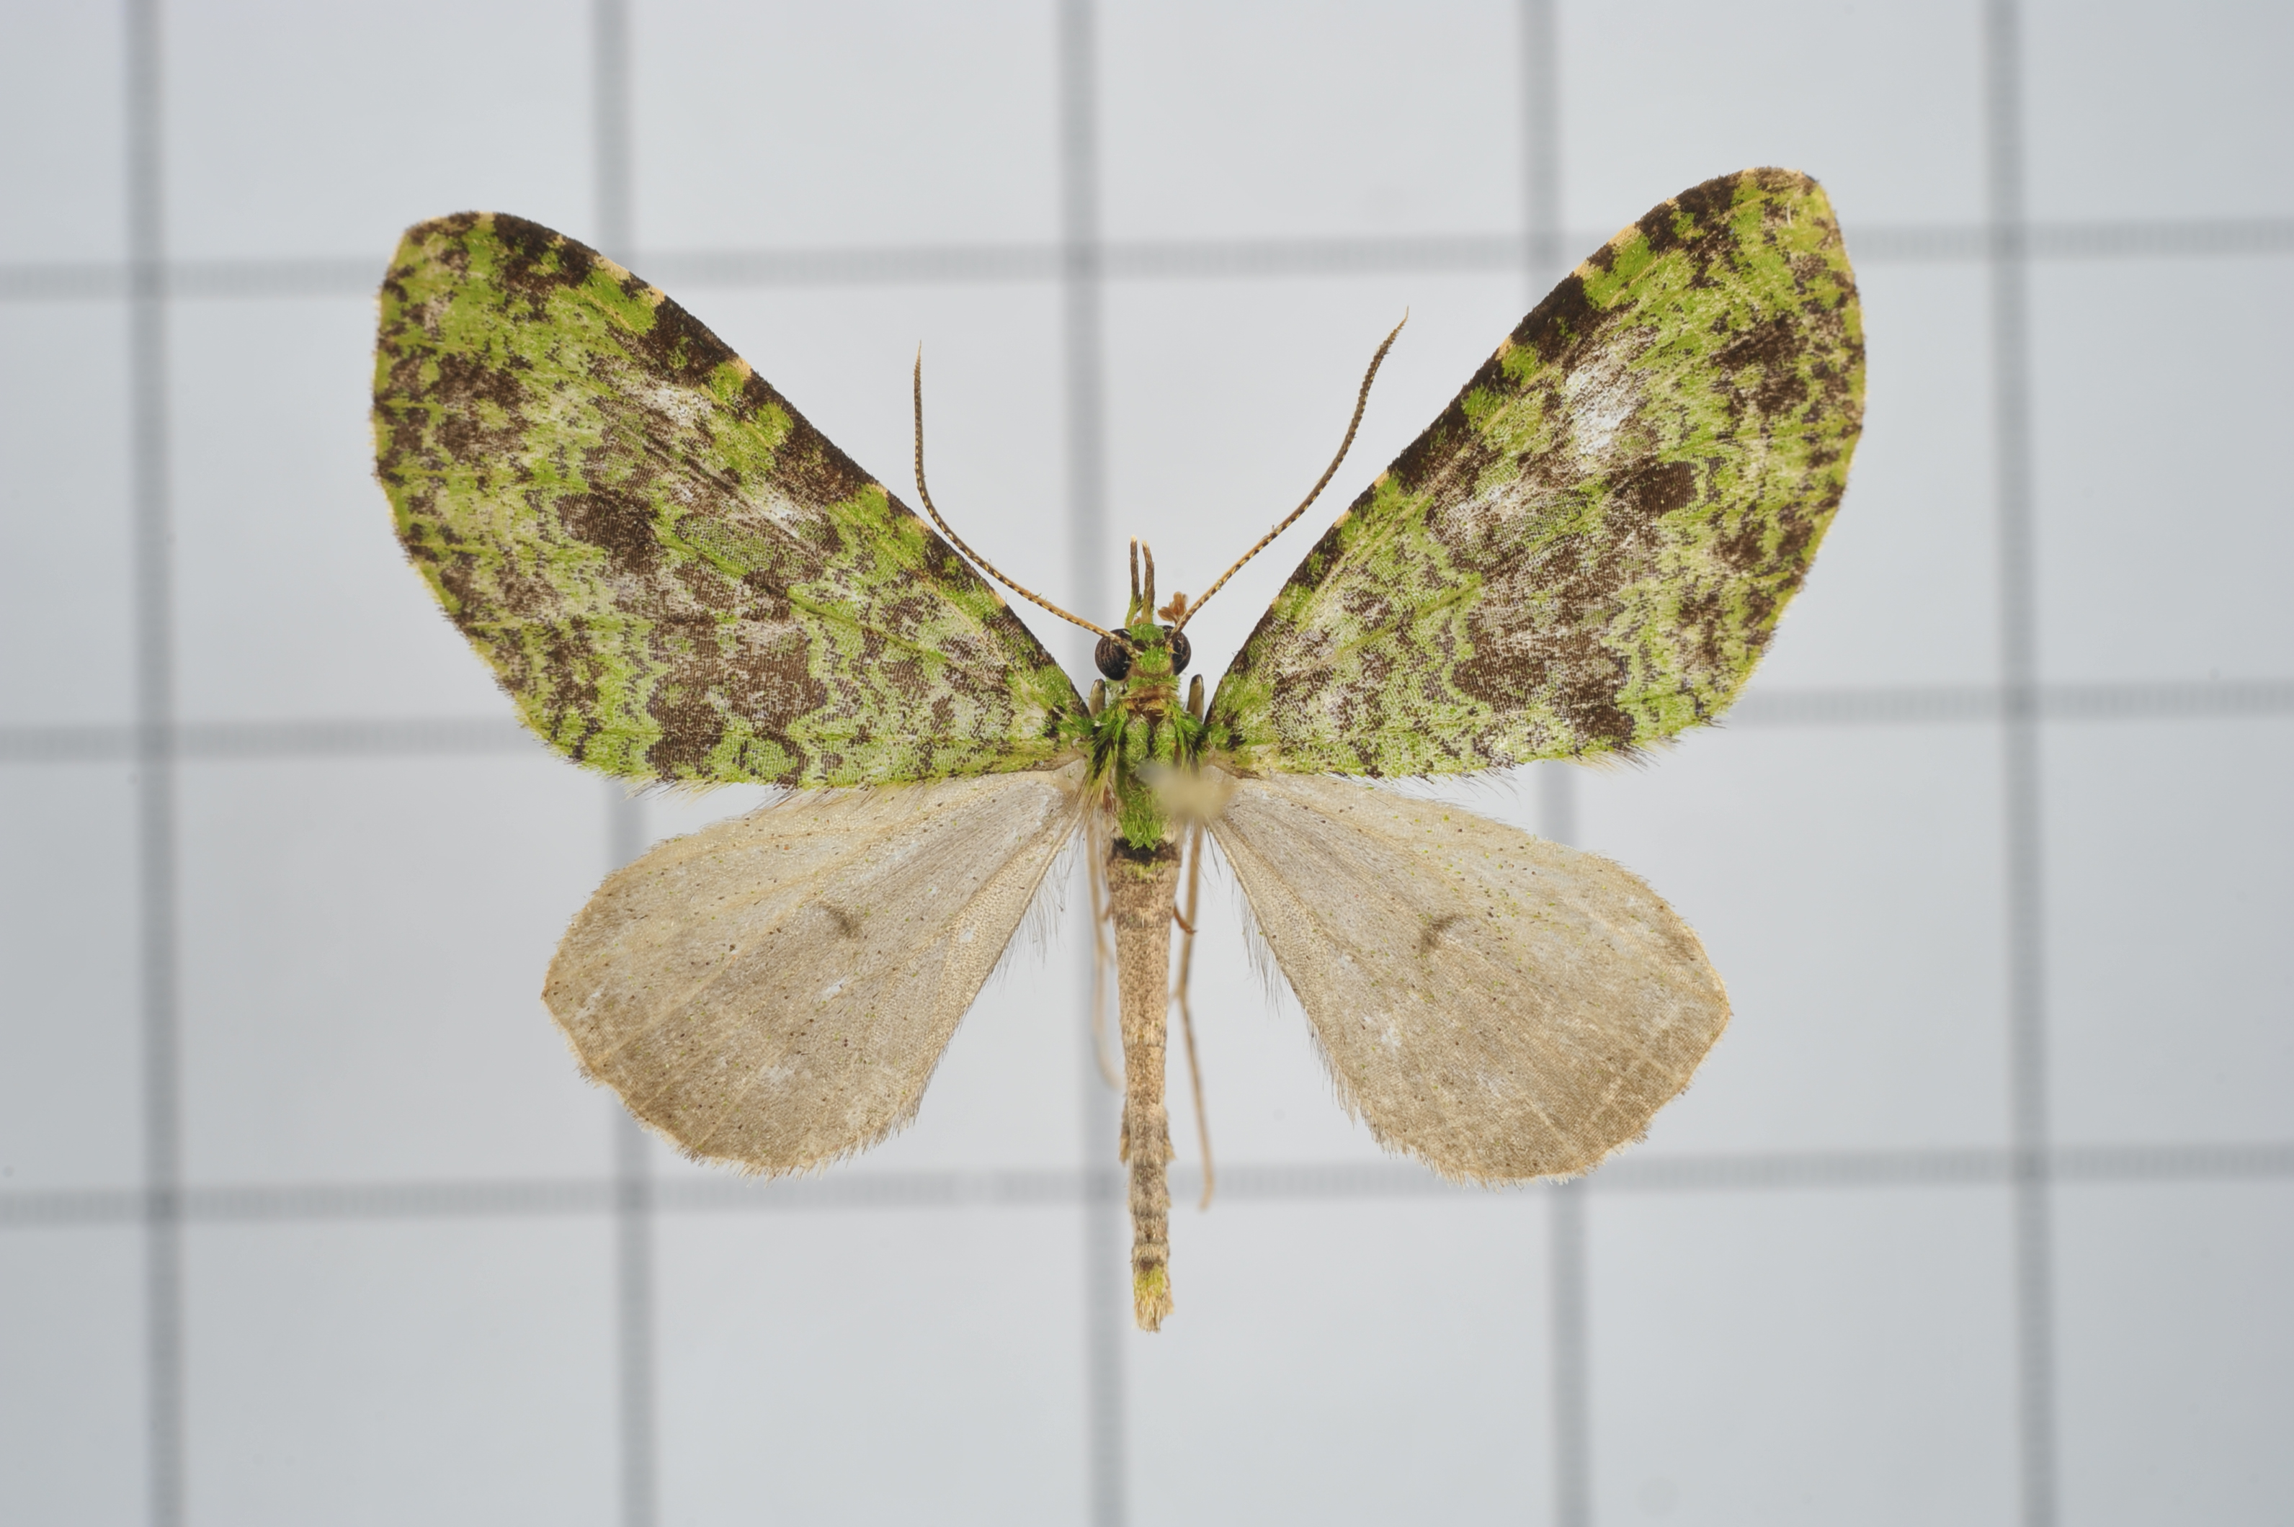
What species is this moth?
Tristeirometa decussata moltrechti
